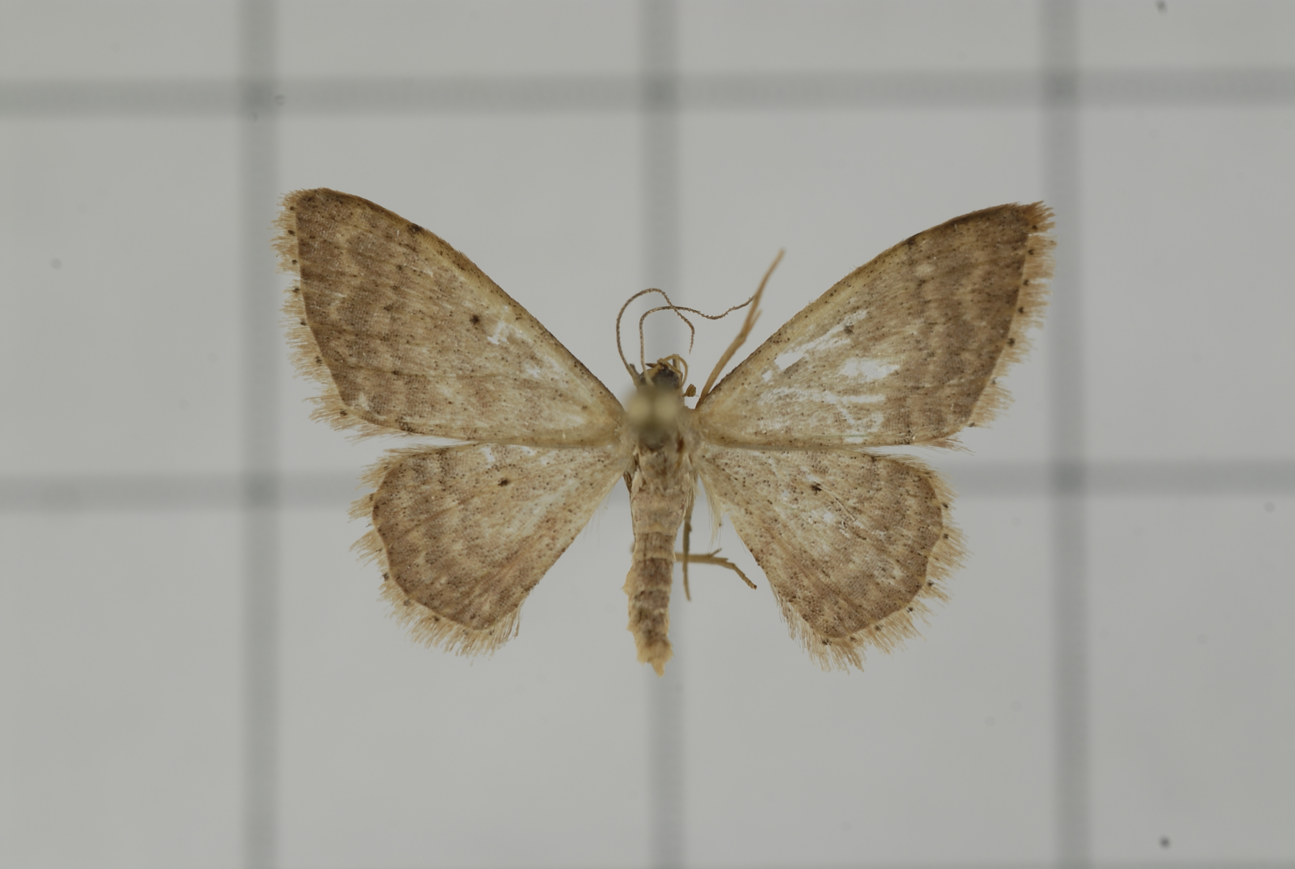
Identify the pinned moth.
Idaea taiwana
